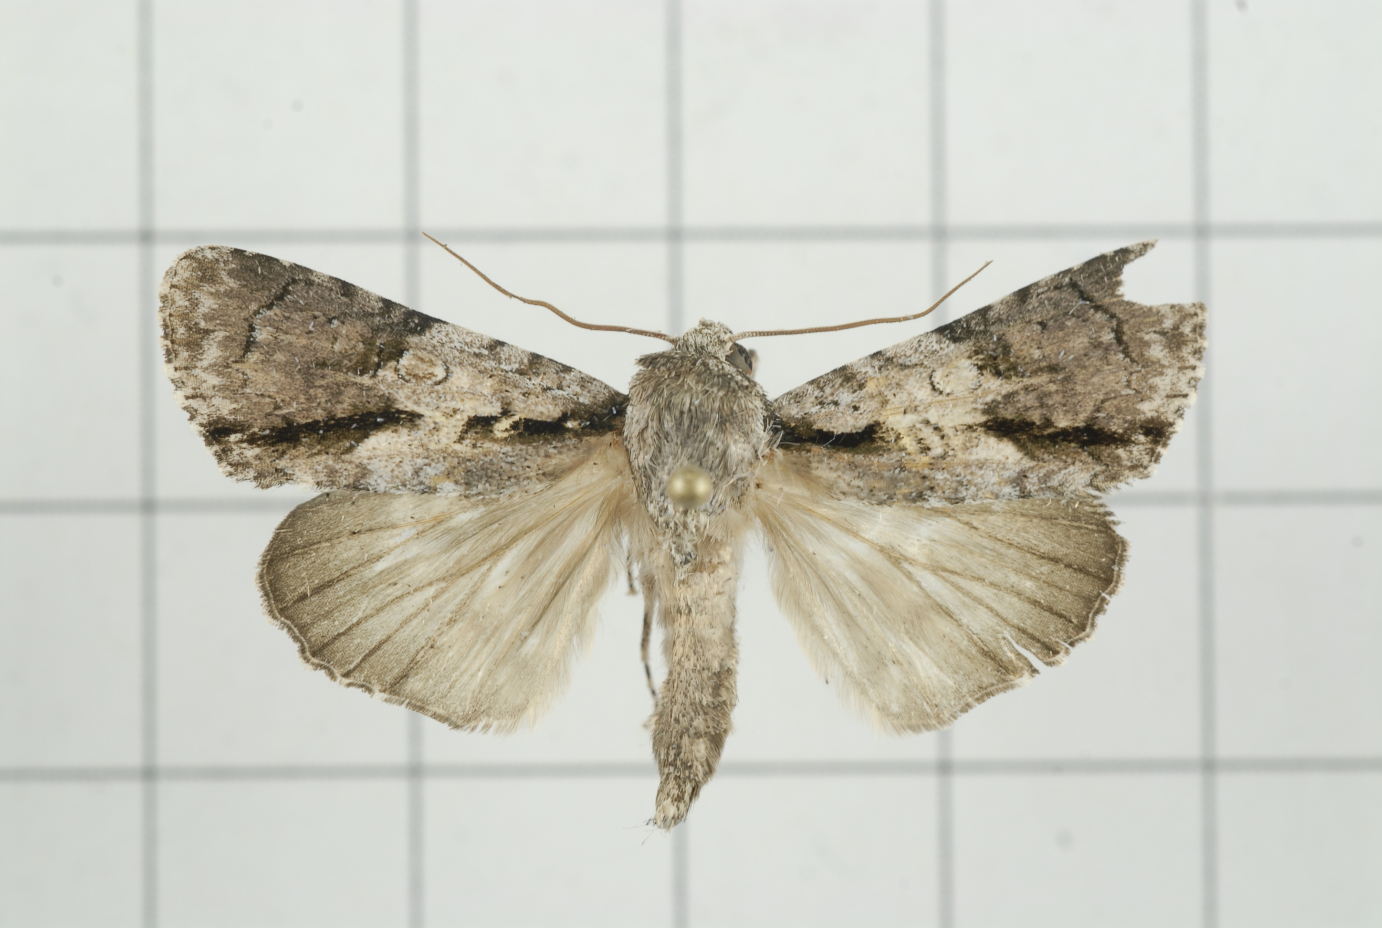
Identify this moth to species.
Fascionycta fasciata
